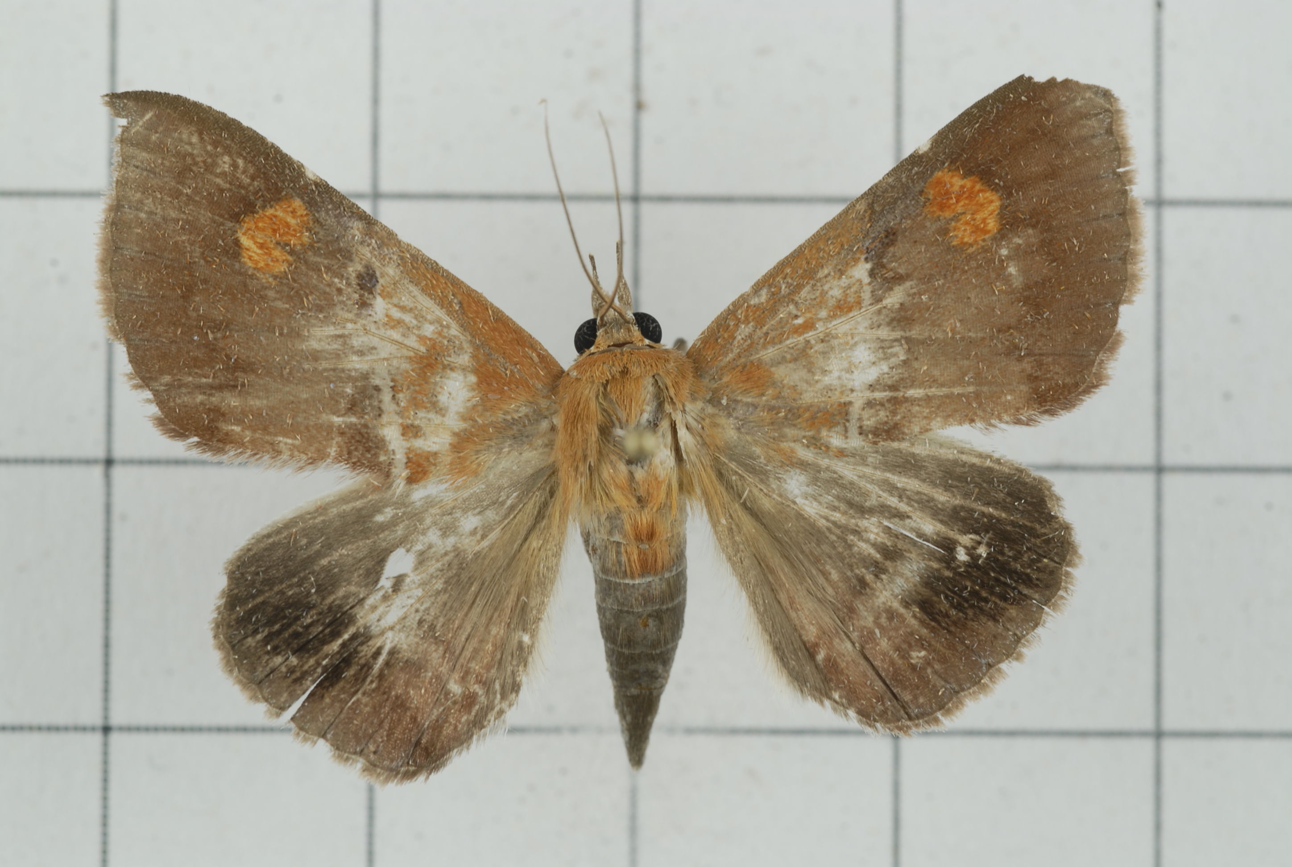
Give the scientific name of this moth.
Sympis rufibasis
